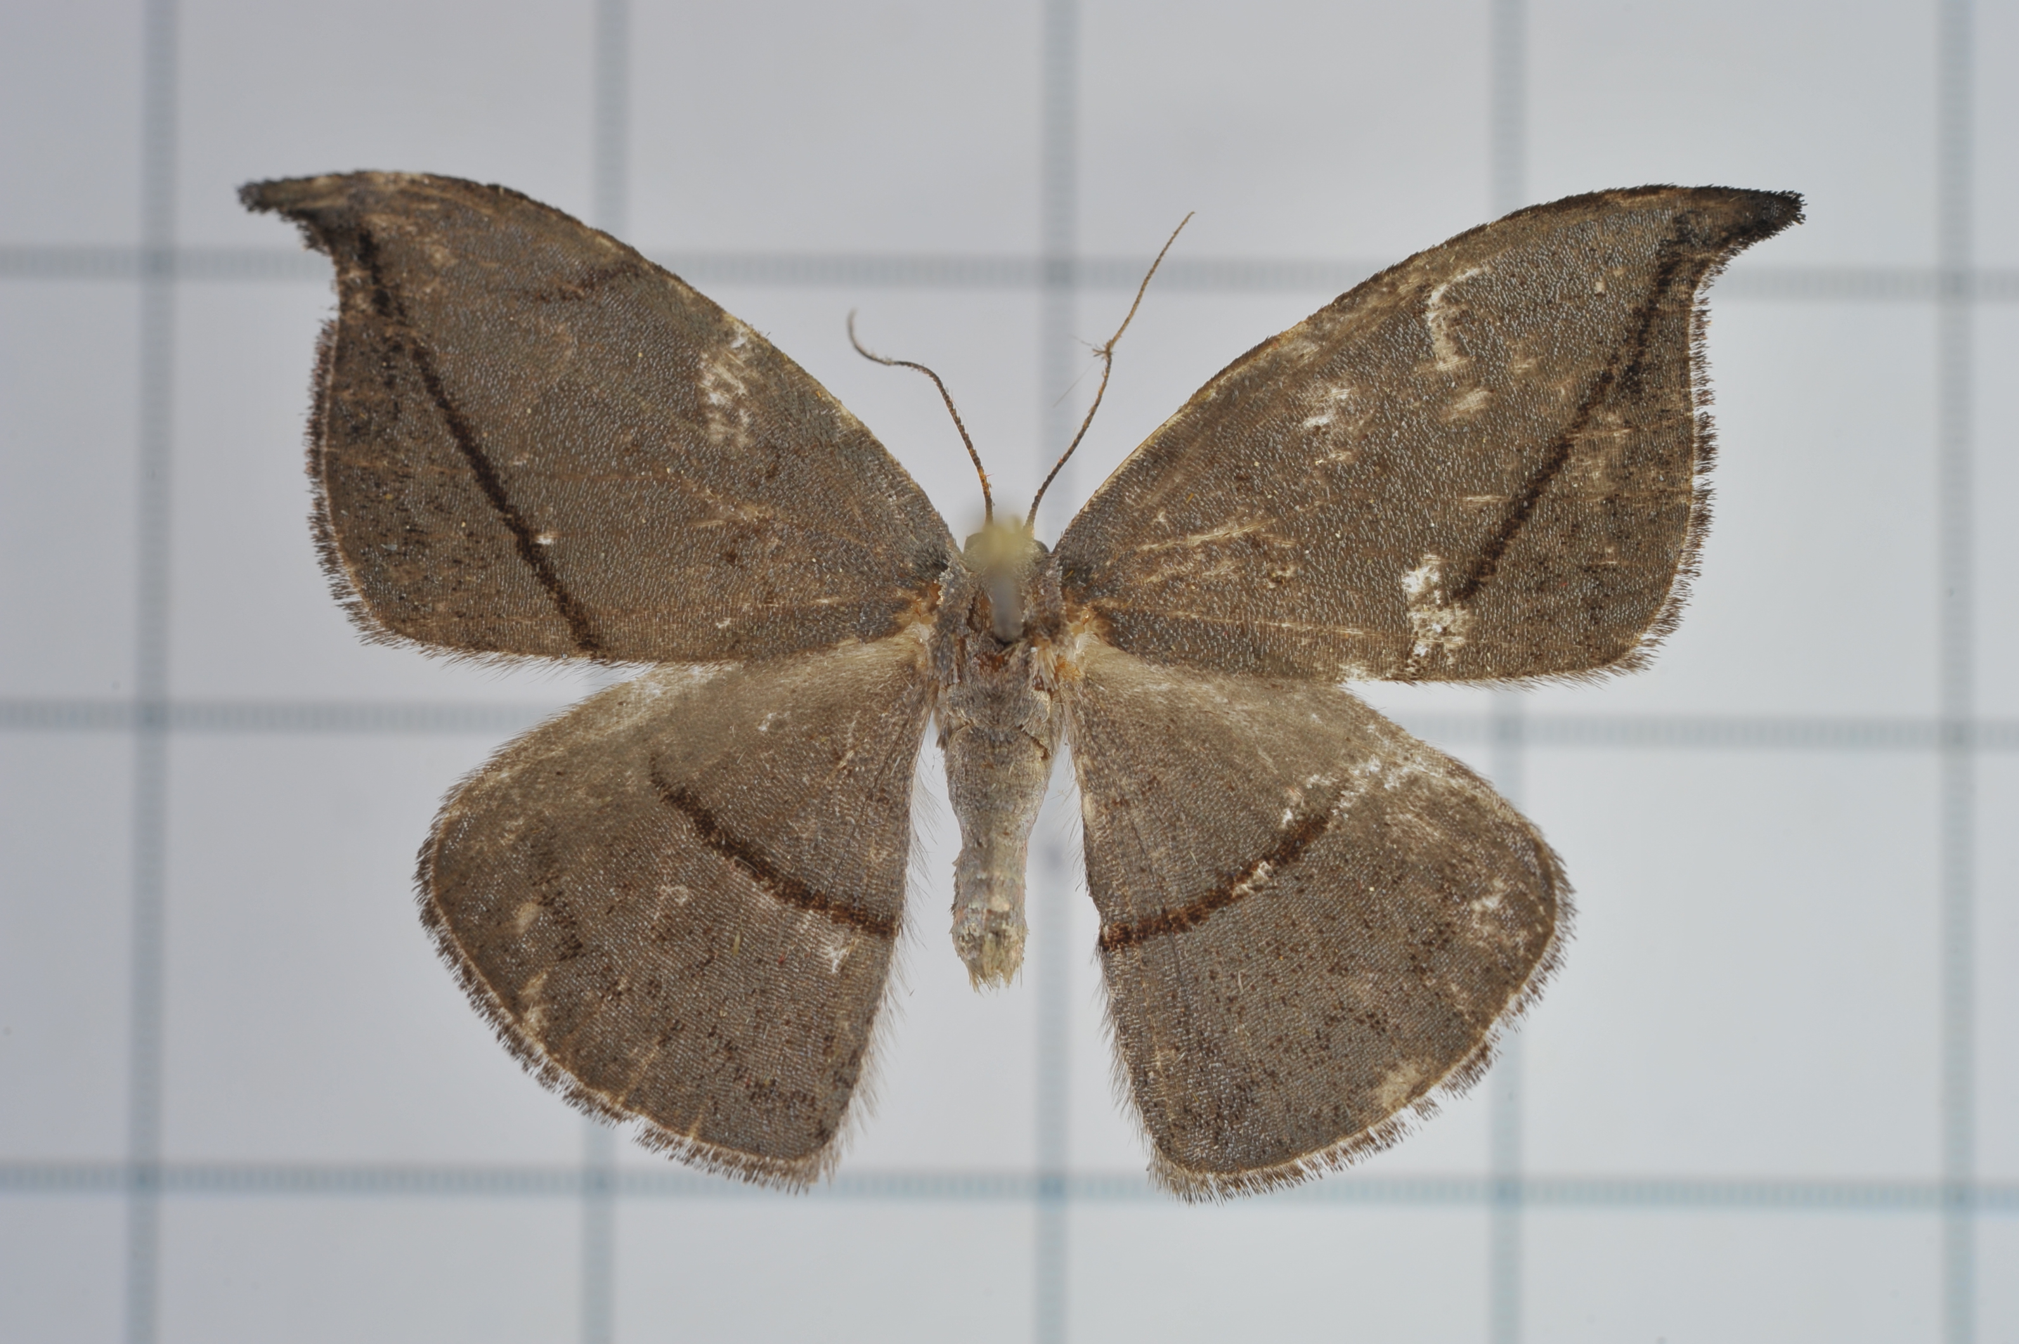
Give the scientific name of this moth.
Albara reversaria opalescens
